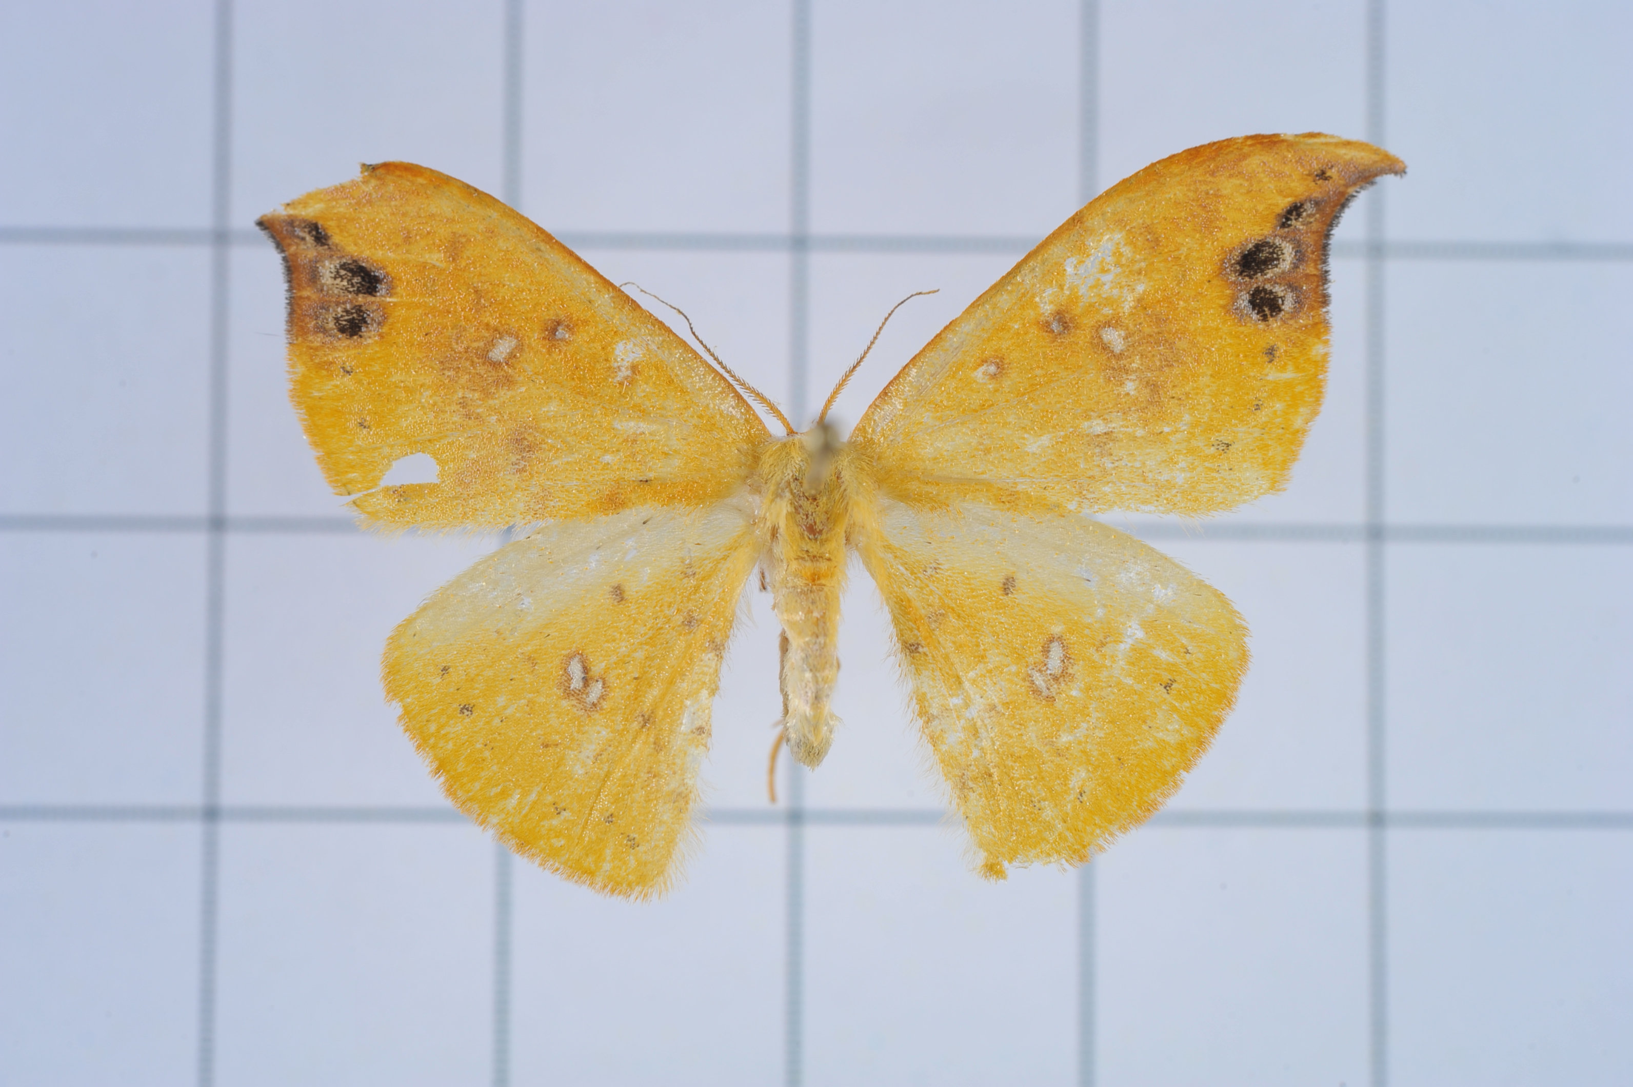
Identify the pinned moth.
Tridrepana unispina
